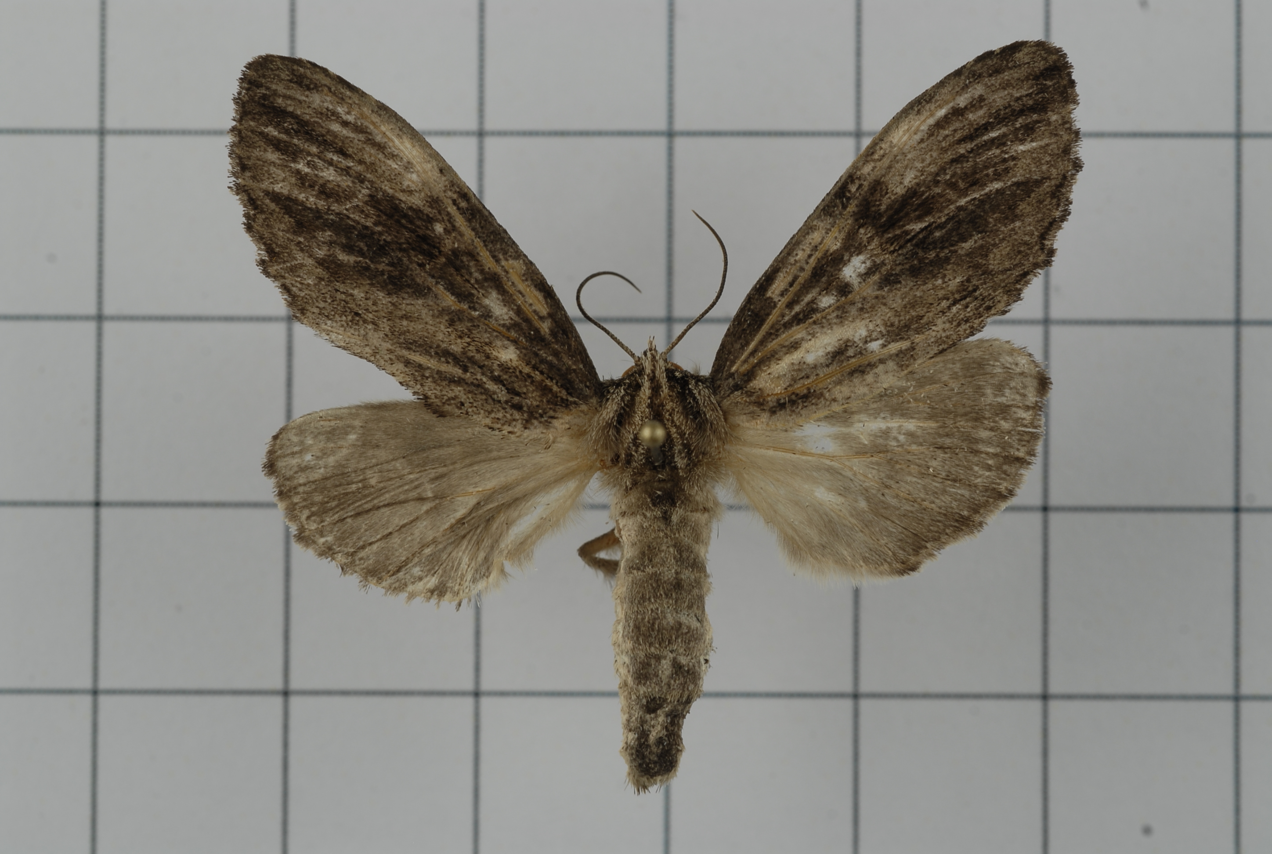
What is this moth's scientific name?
Allodontoides tenebrosa
